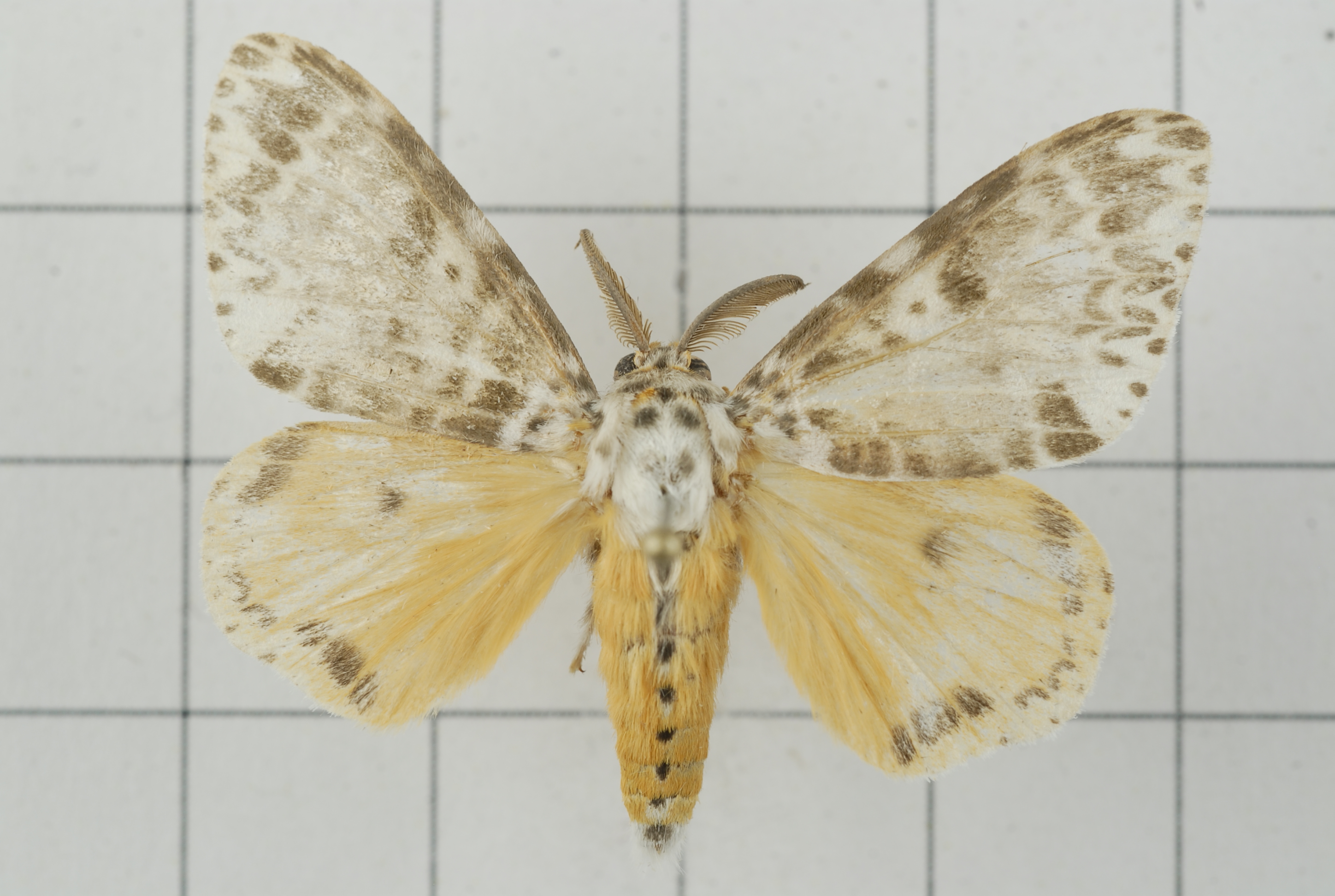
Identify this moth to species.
Lymantria mathura subpallida
